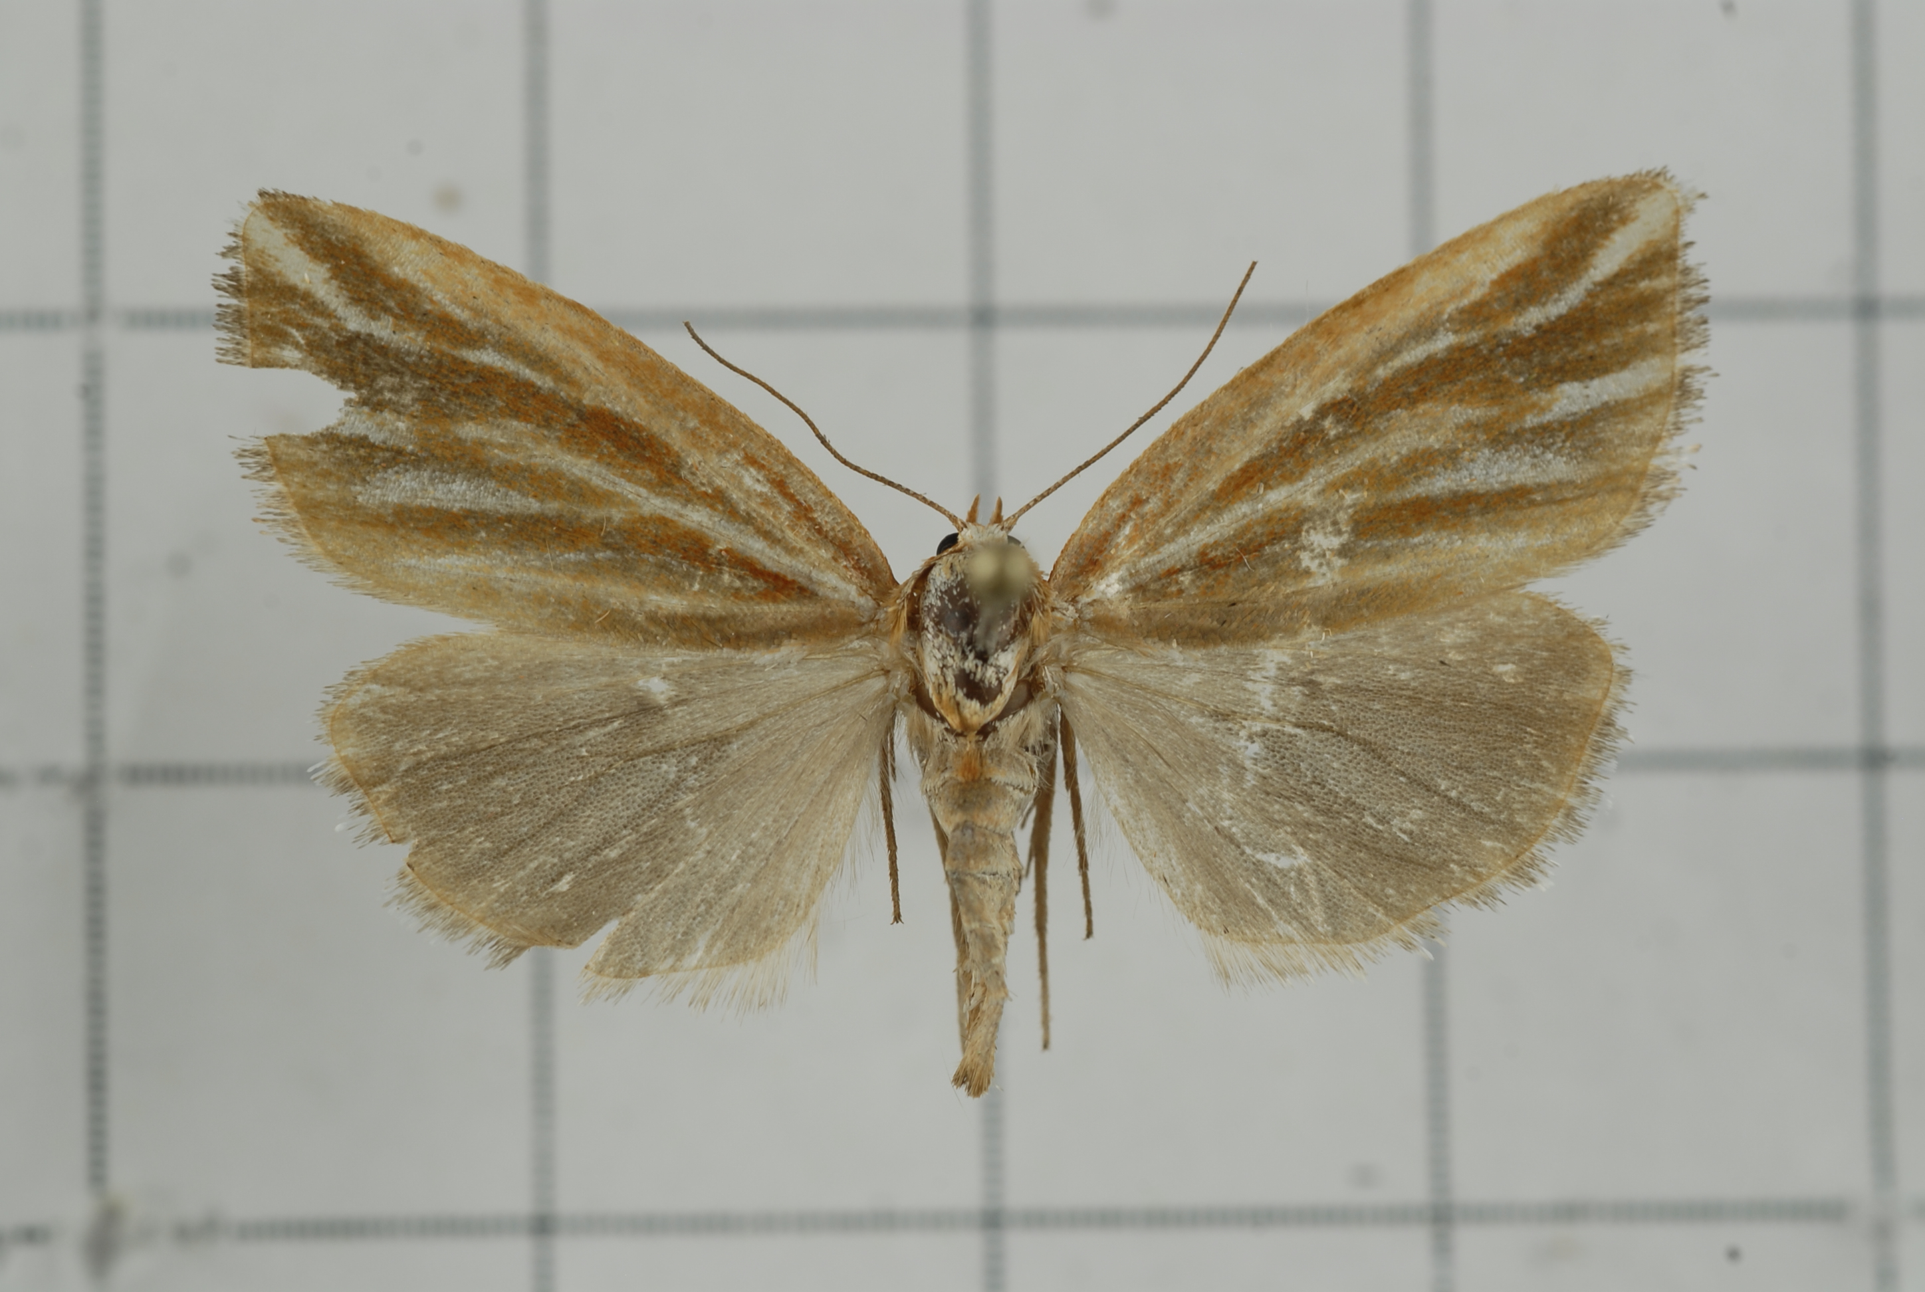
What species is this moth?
Narangodes argyrostrigatus
